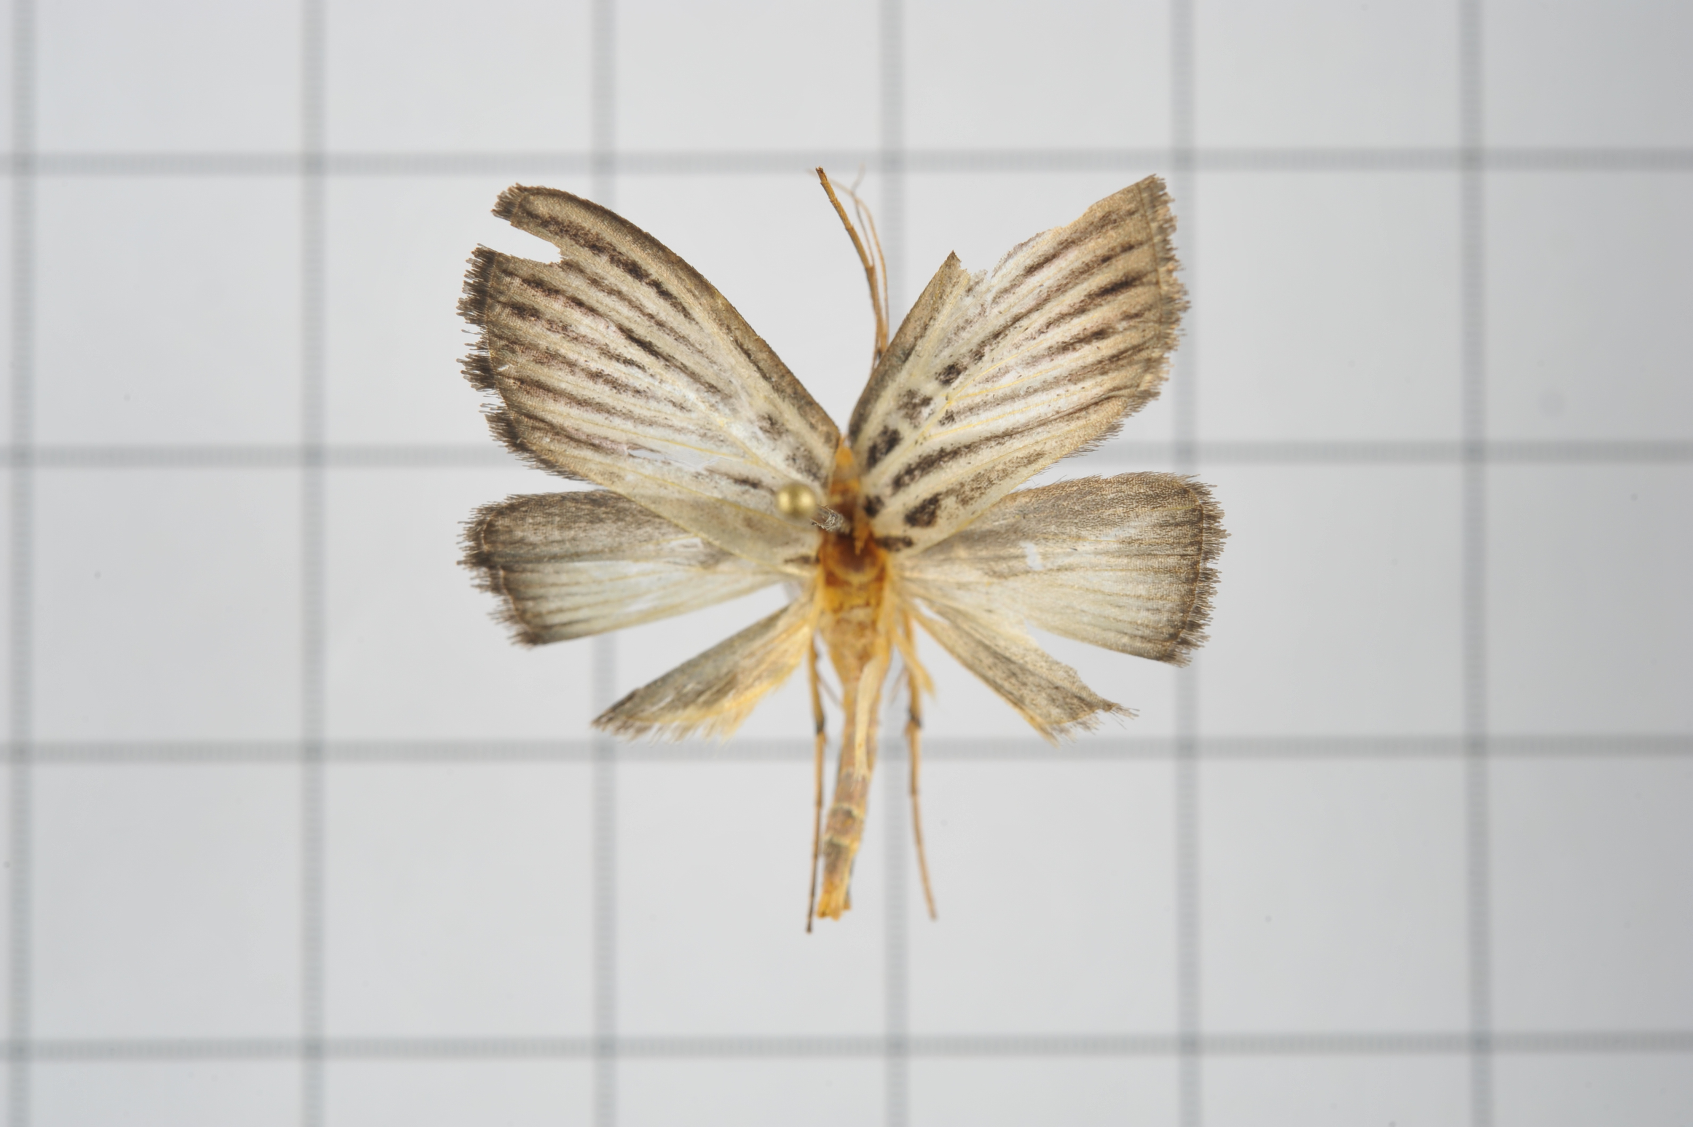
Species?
Tyspanodes hypsalis
